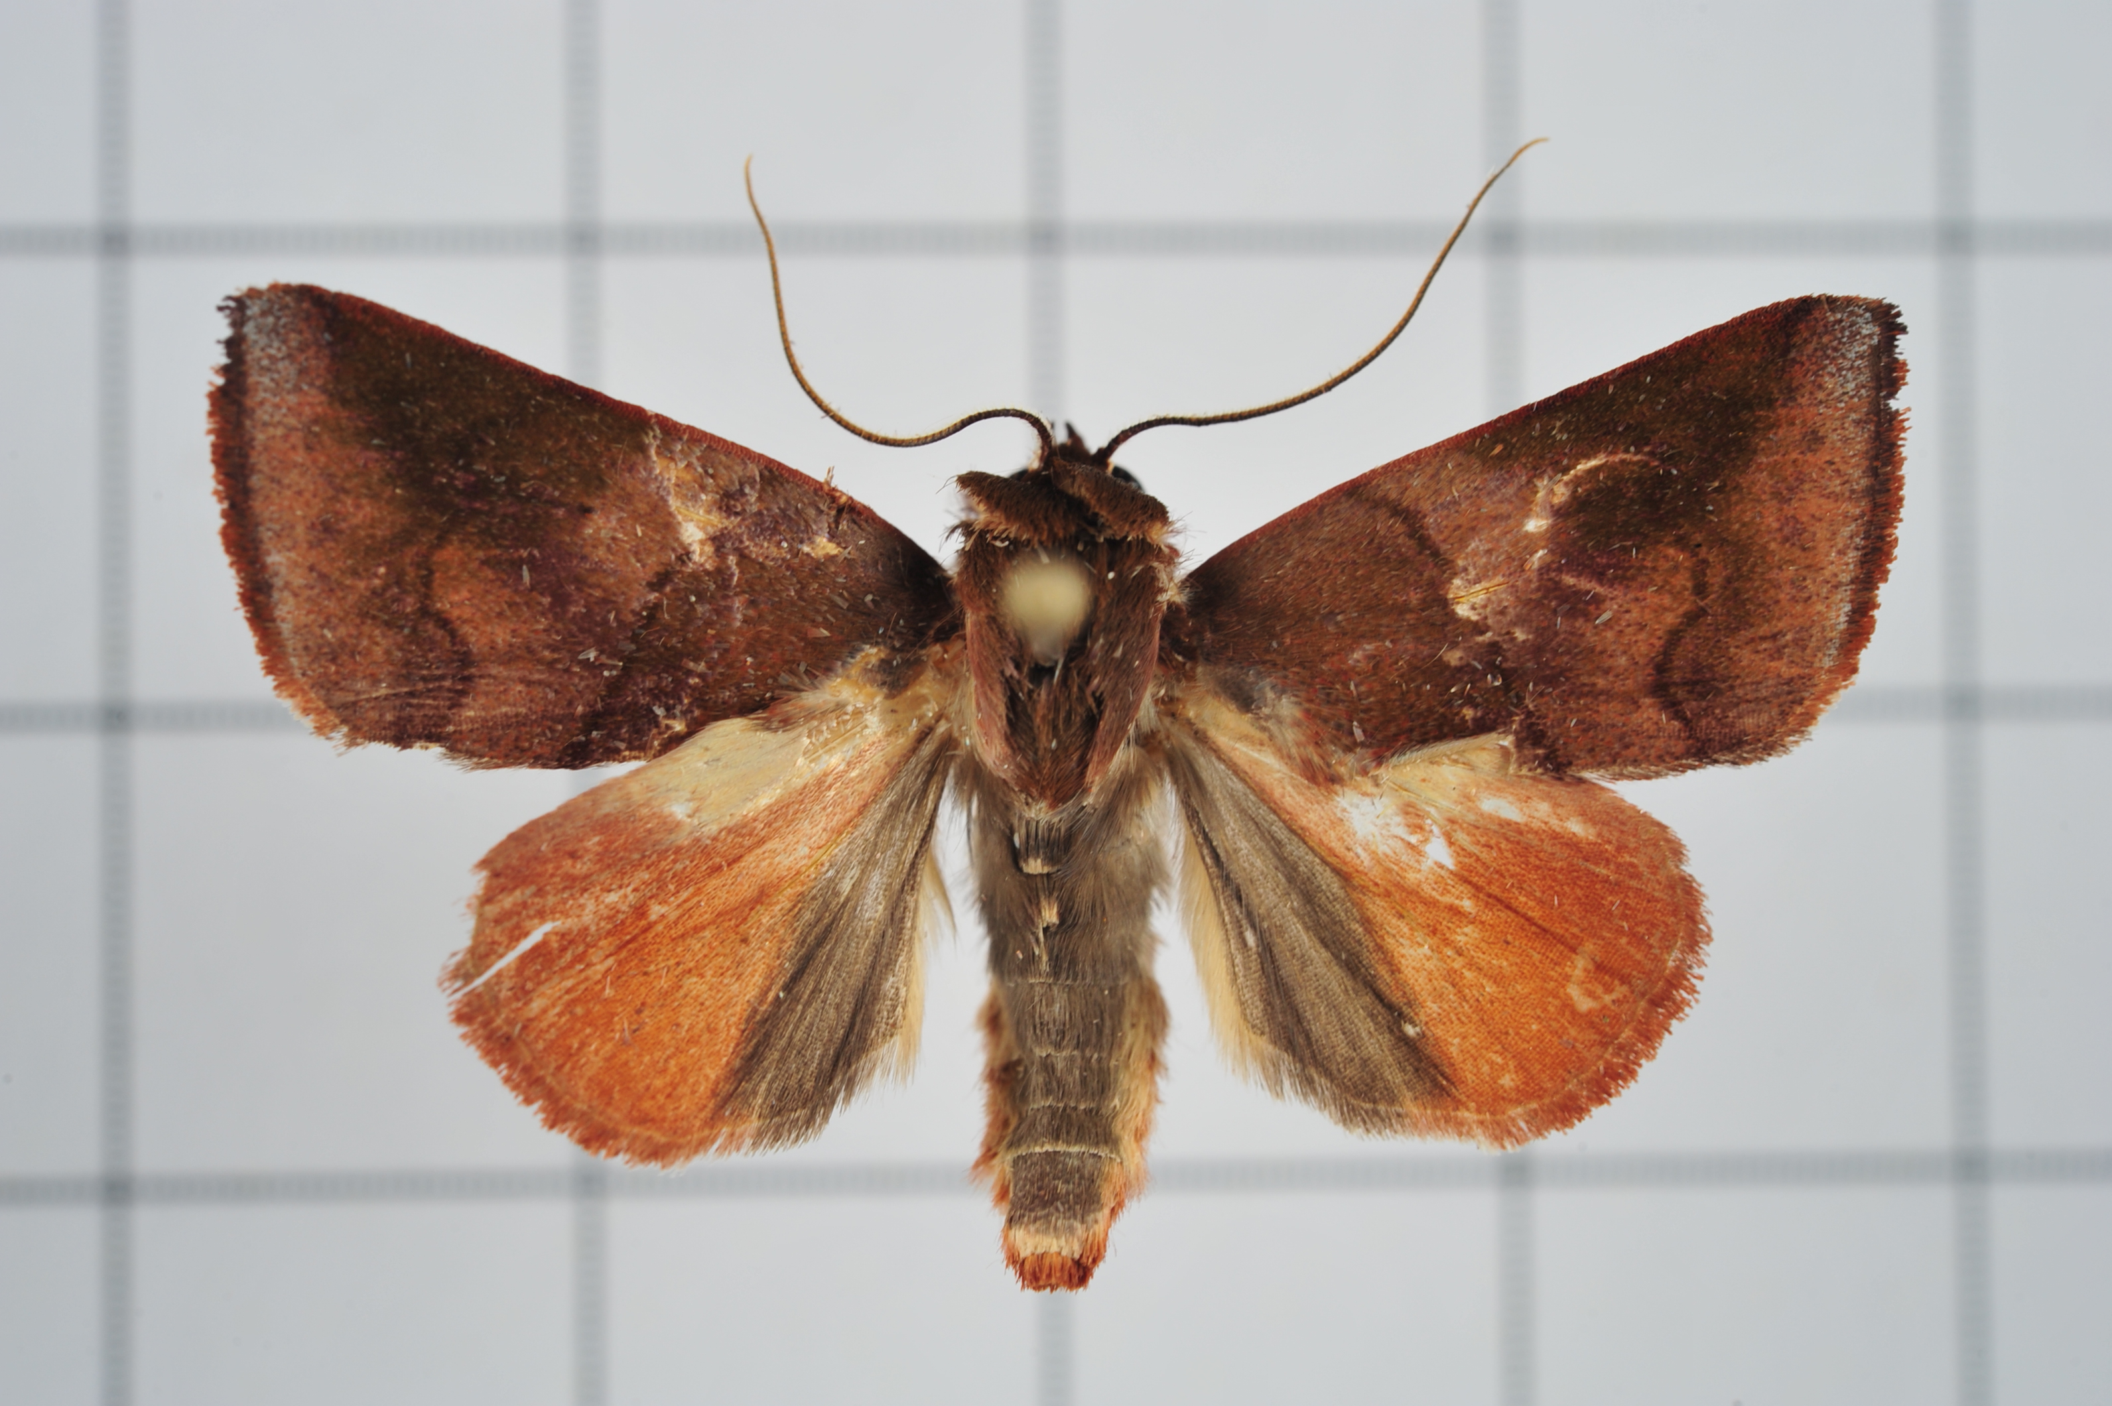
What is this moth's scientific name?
Xenochroa internifusca
